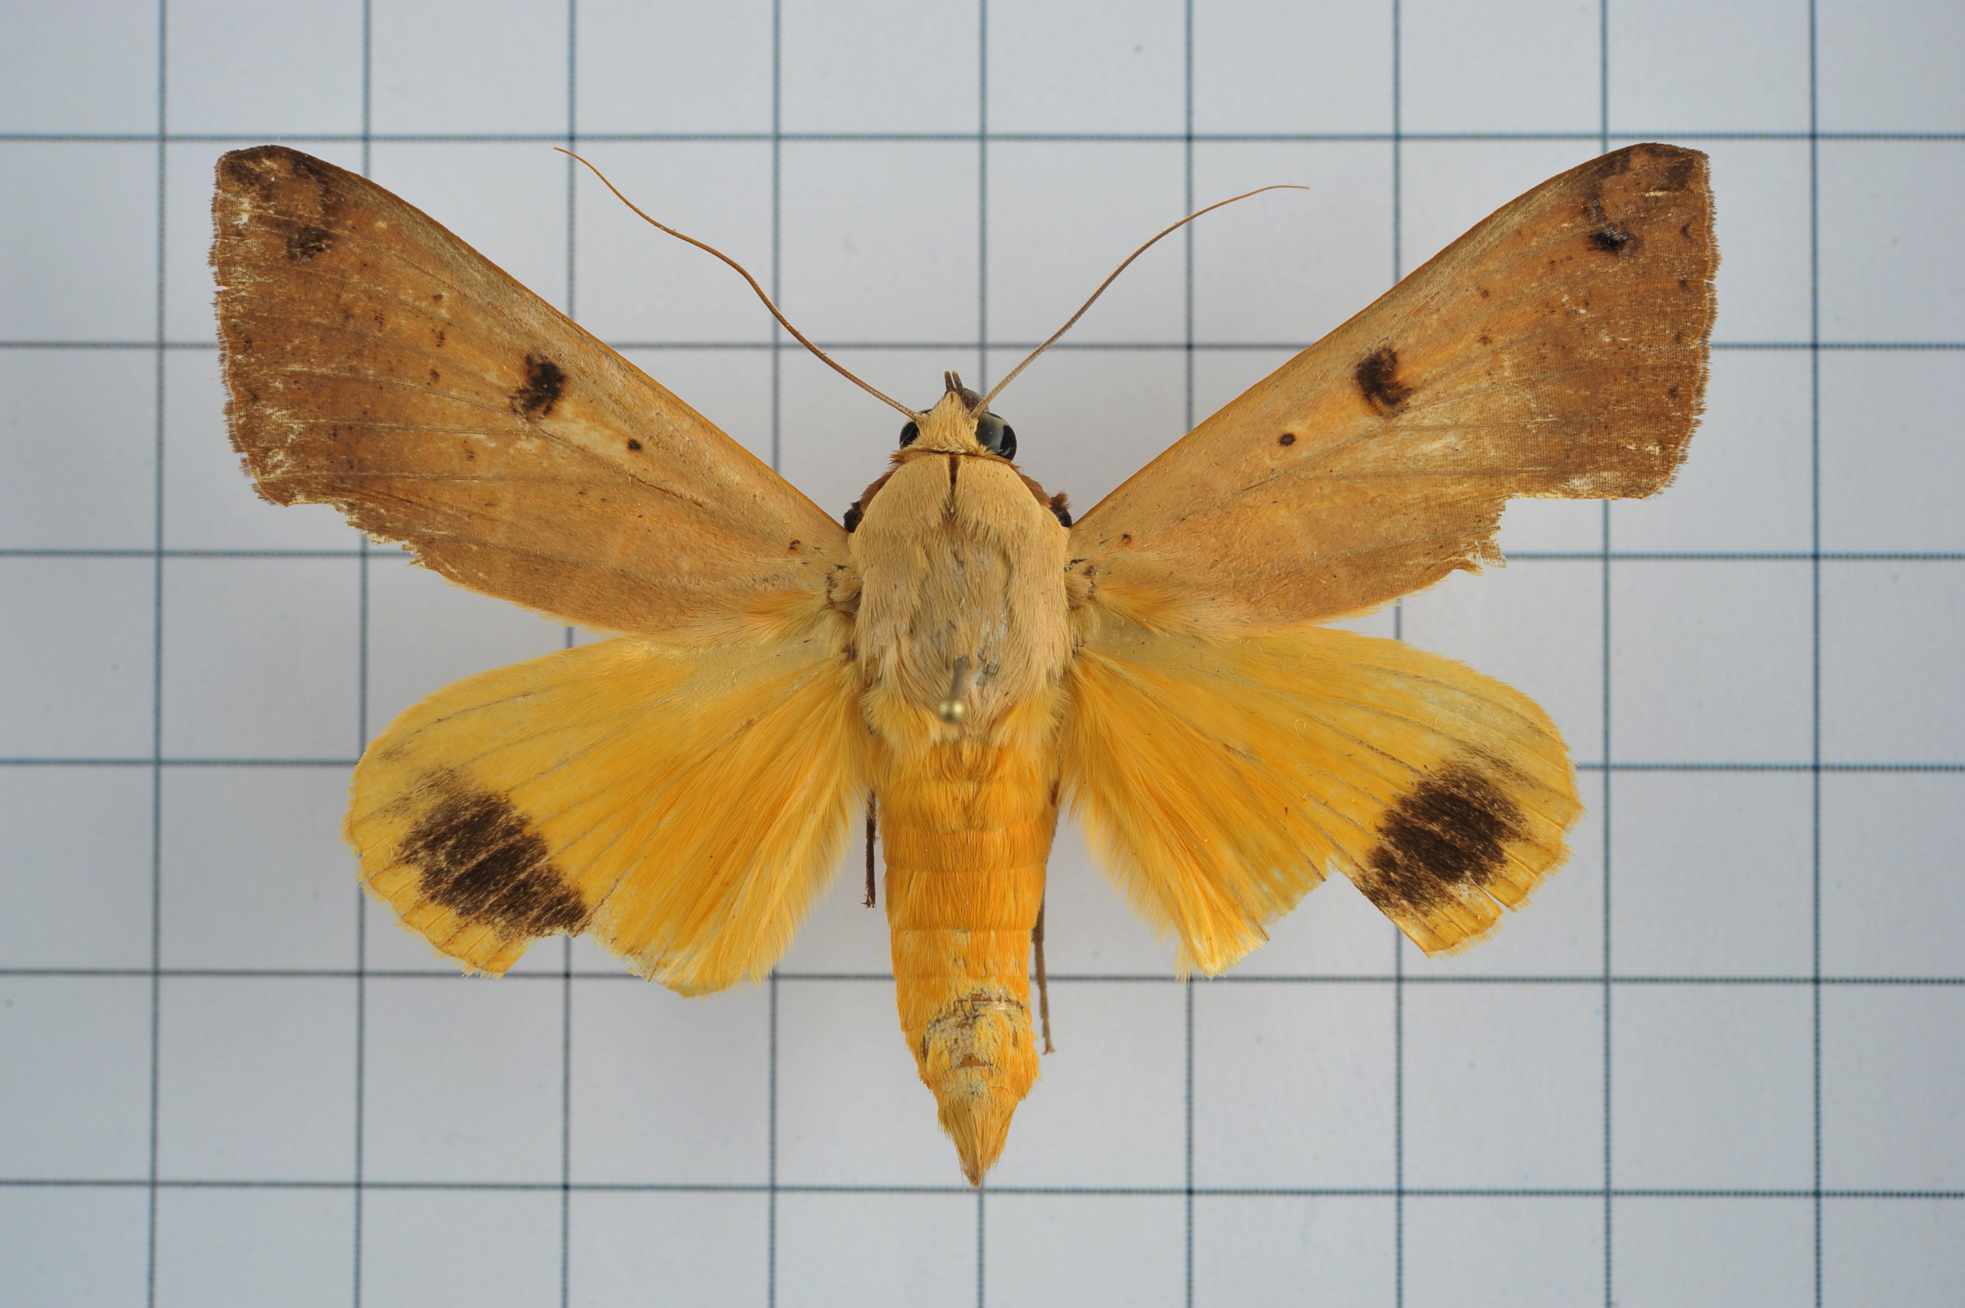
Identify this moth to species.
Ophiusa disjungens indiscriminata
